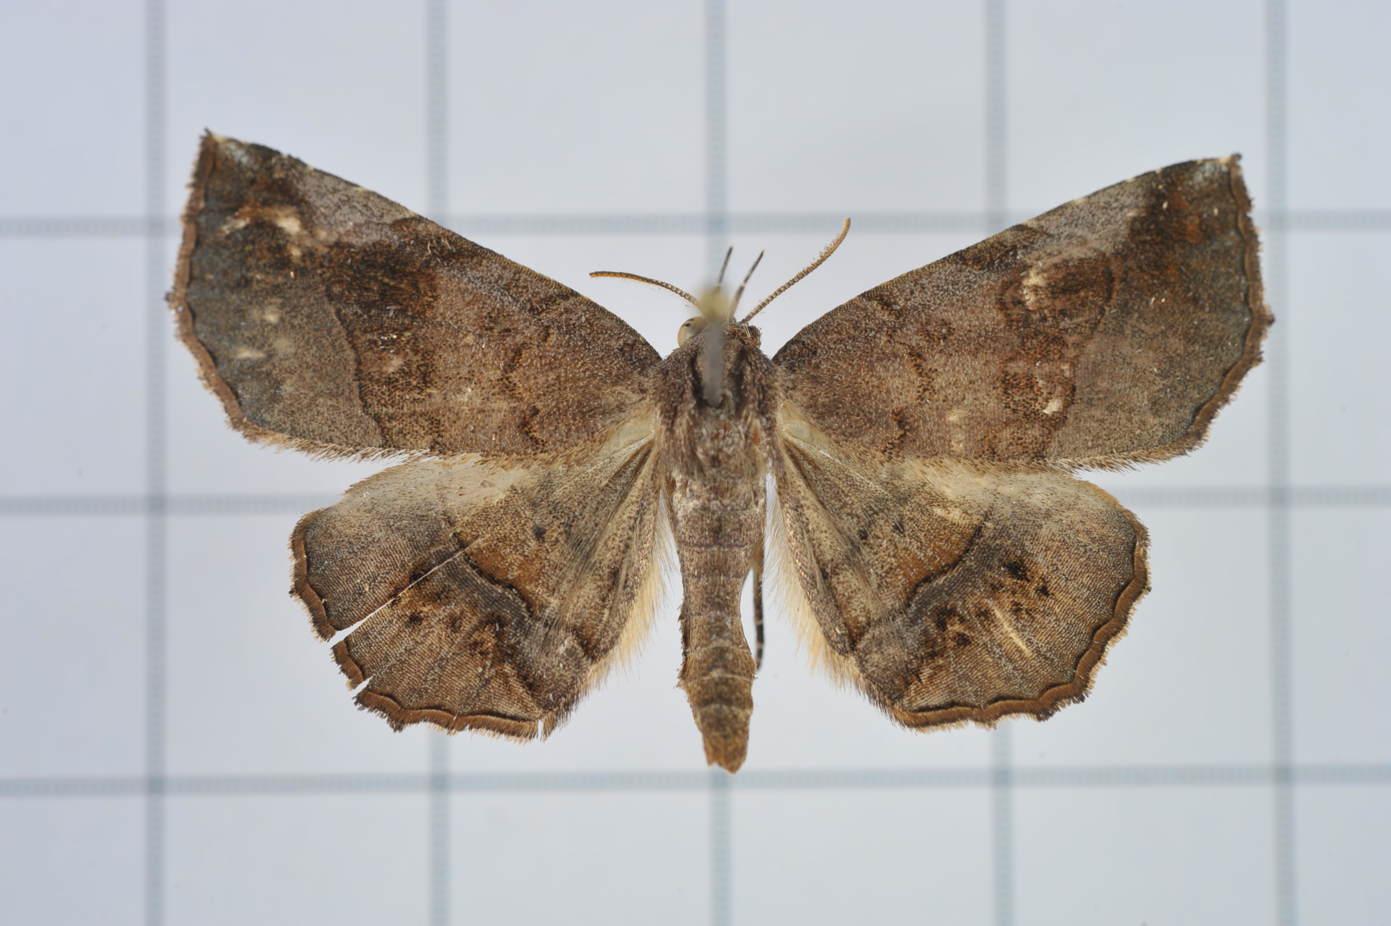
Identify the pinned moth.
Pangrapta trilineata
